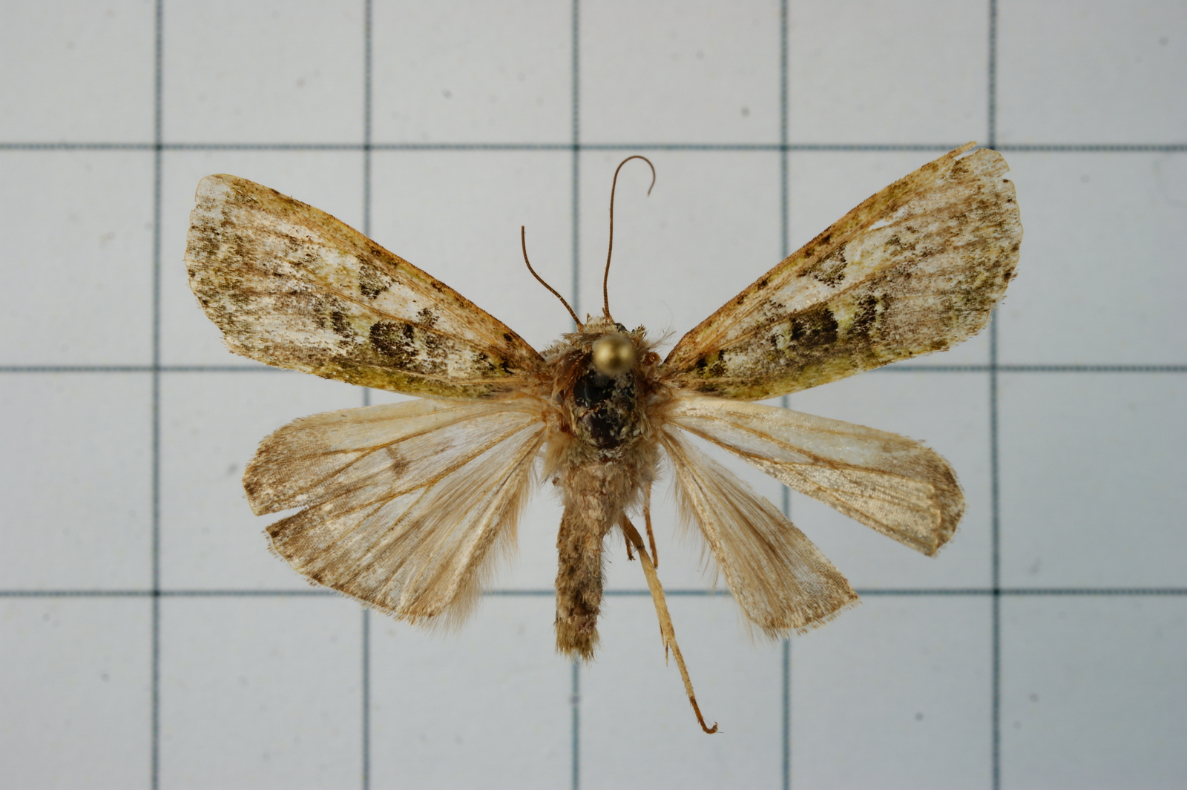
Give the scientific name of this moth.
Euplexidia exotica
